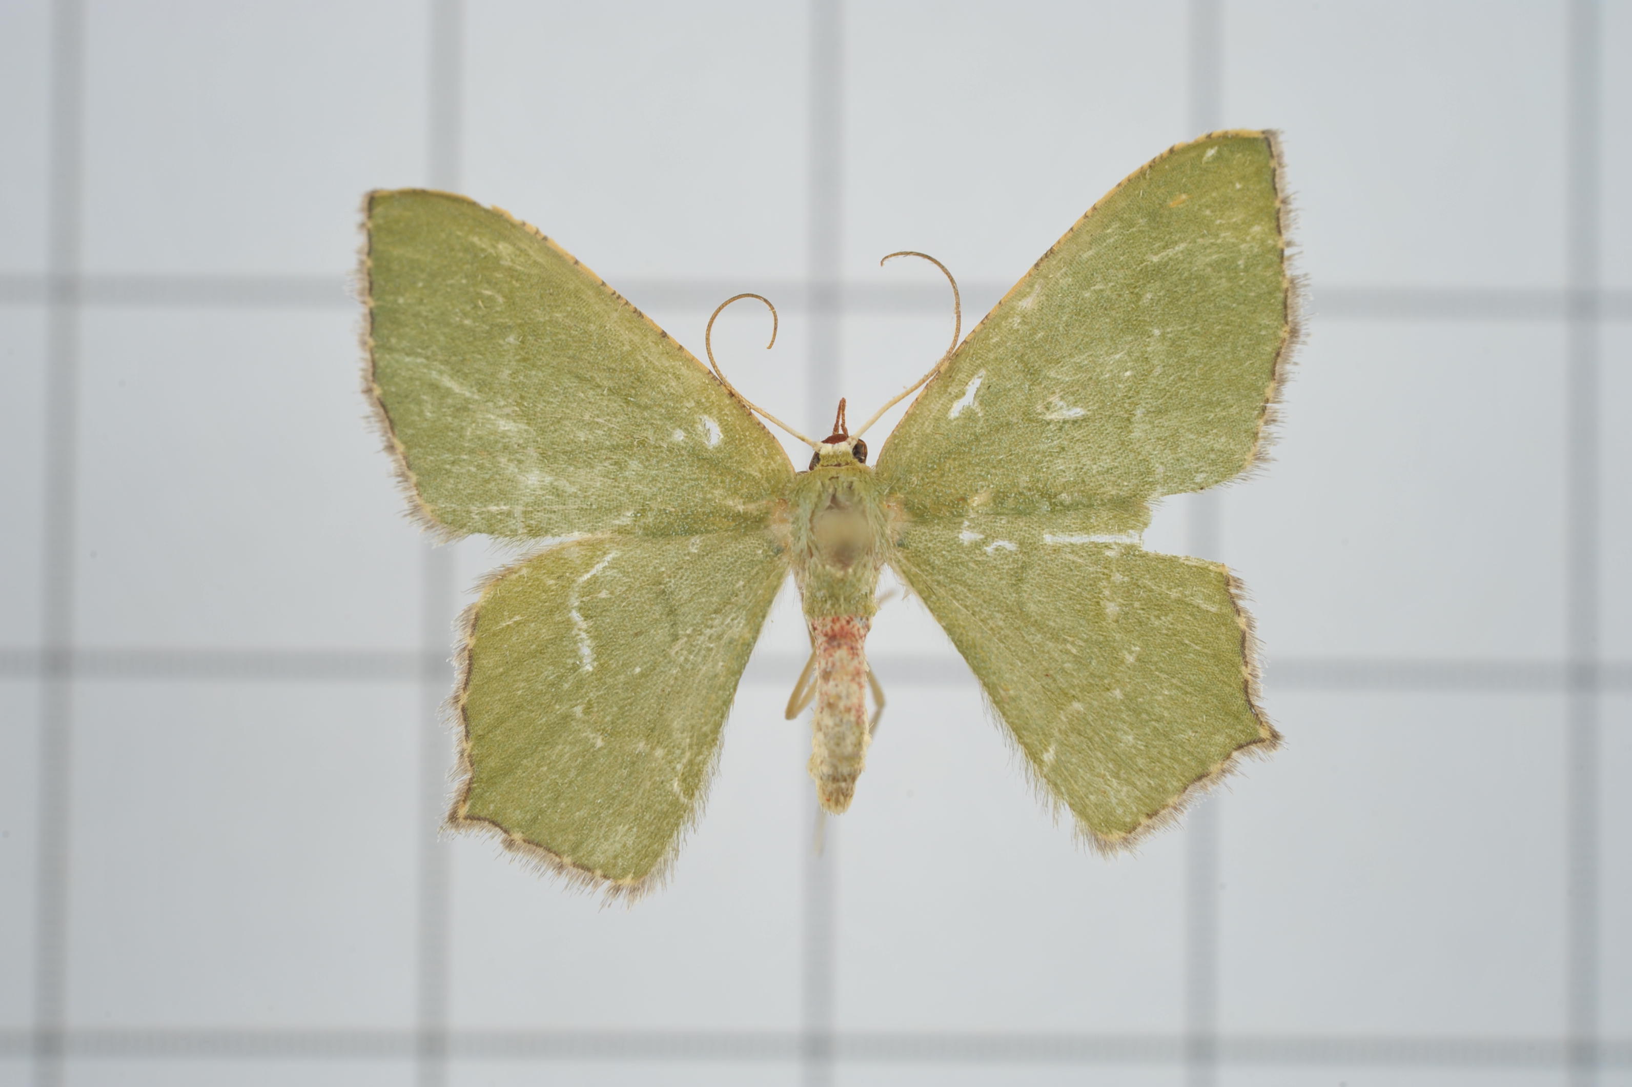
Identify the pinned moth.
Hemithea pallidimunda
